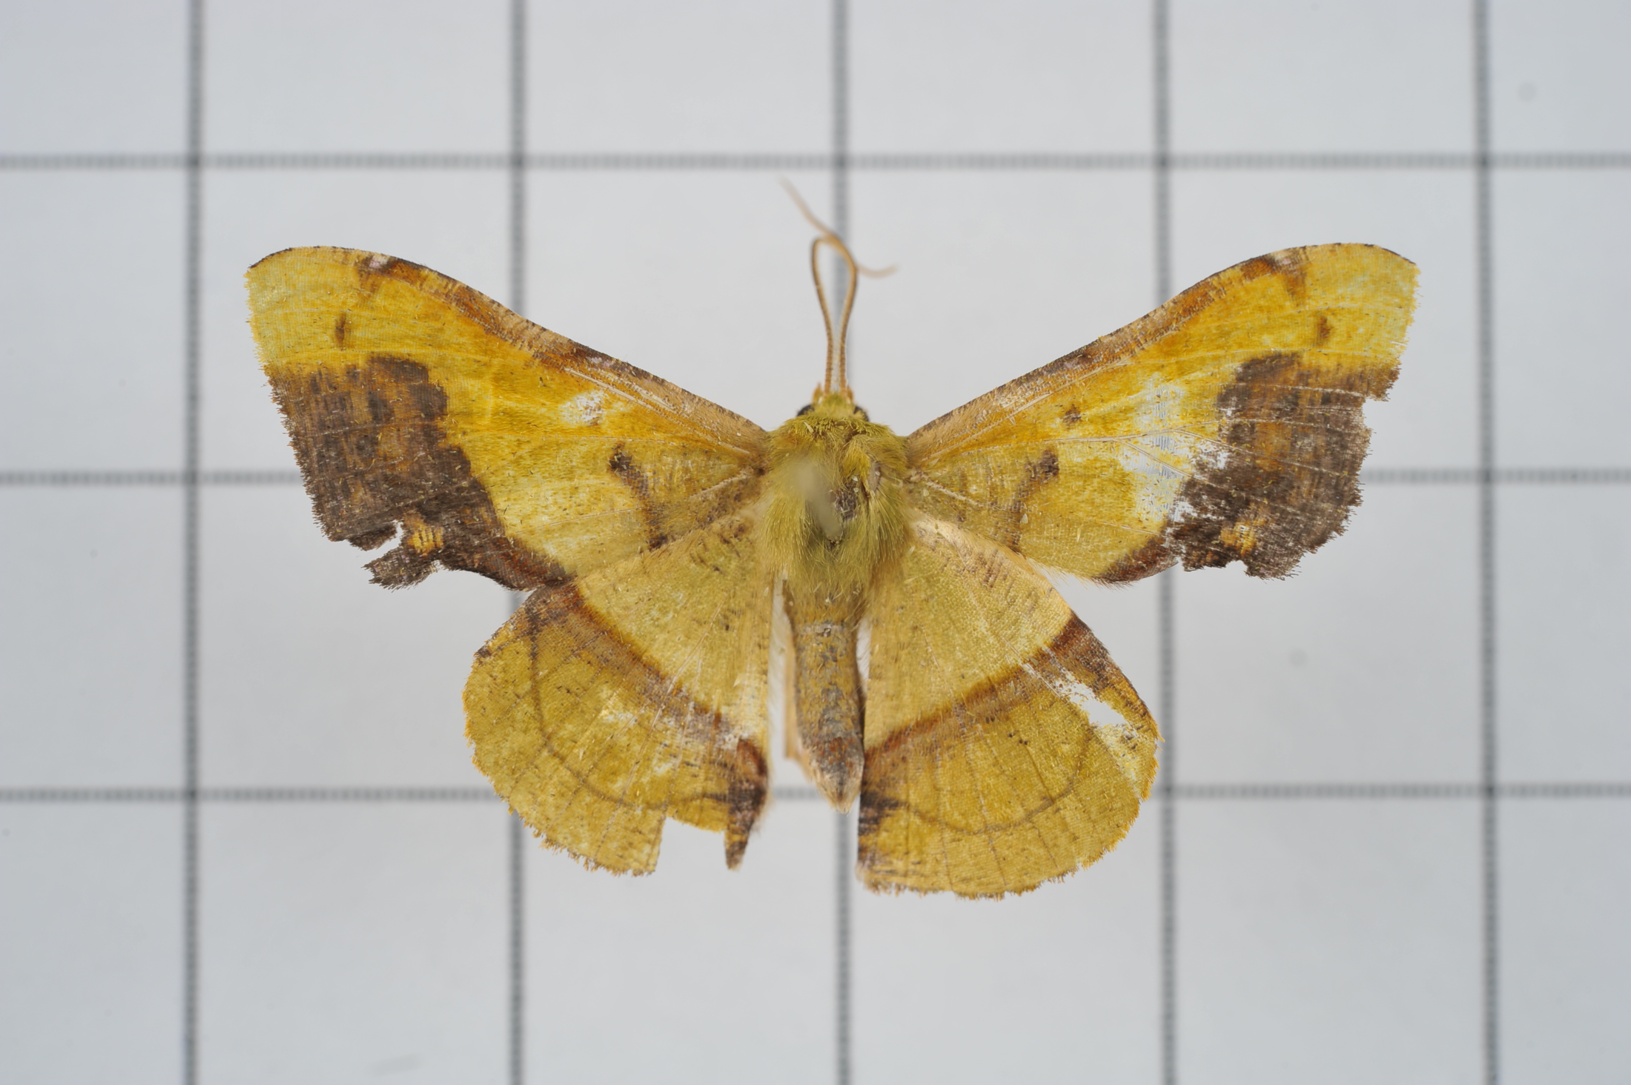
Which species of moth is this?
Fascellina plagiata
